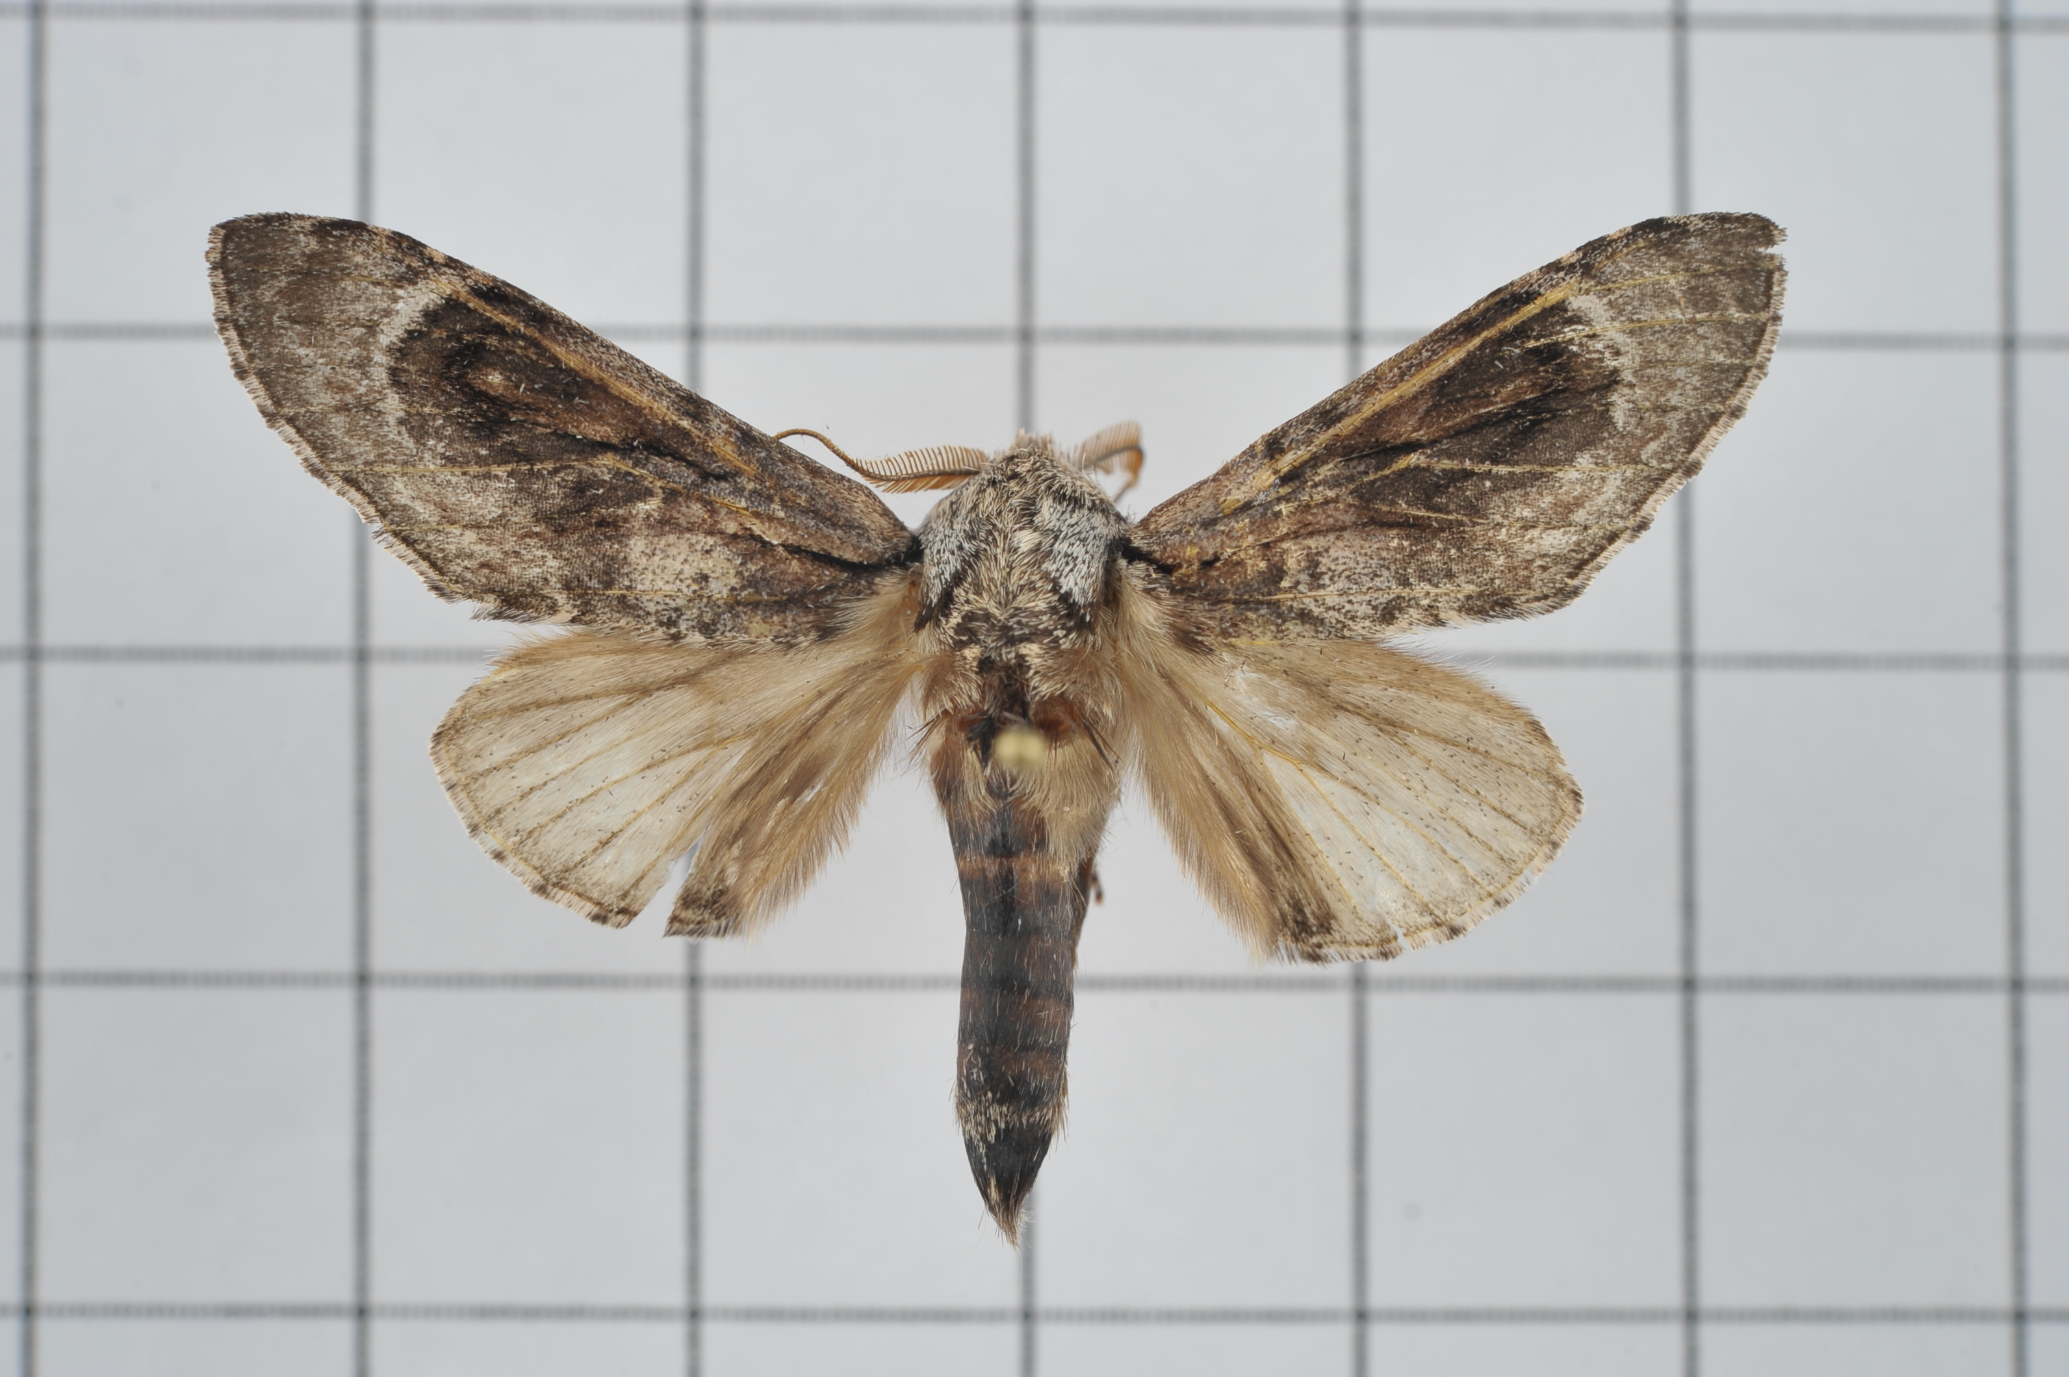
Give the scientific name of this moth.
Fentonia baibarana
